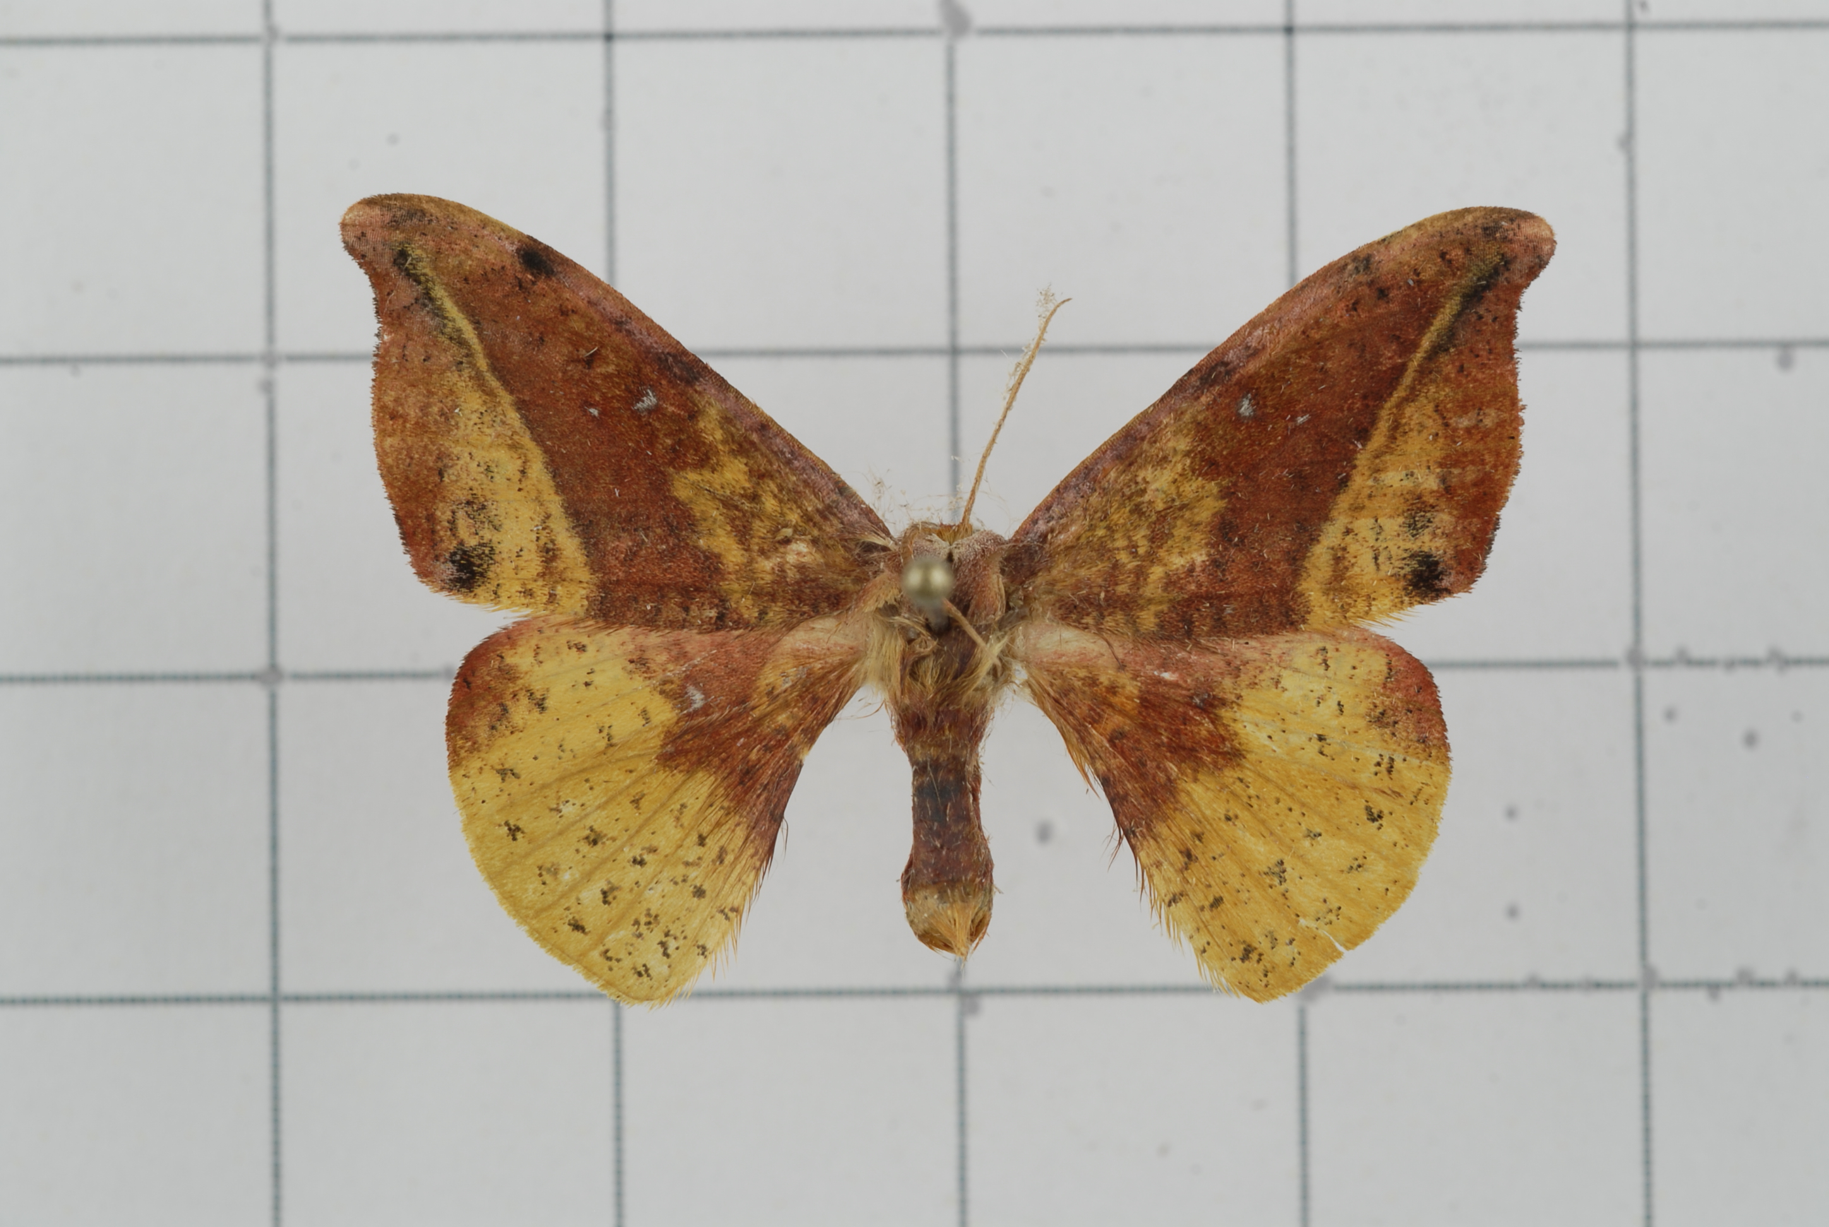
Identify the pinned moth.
Oreta loochooana loochooana
